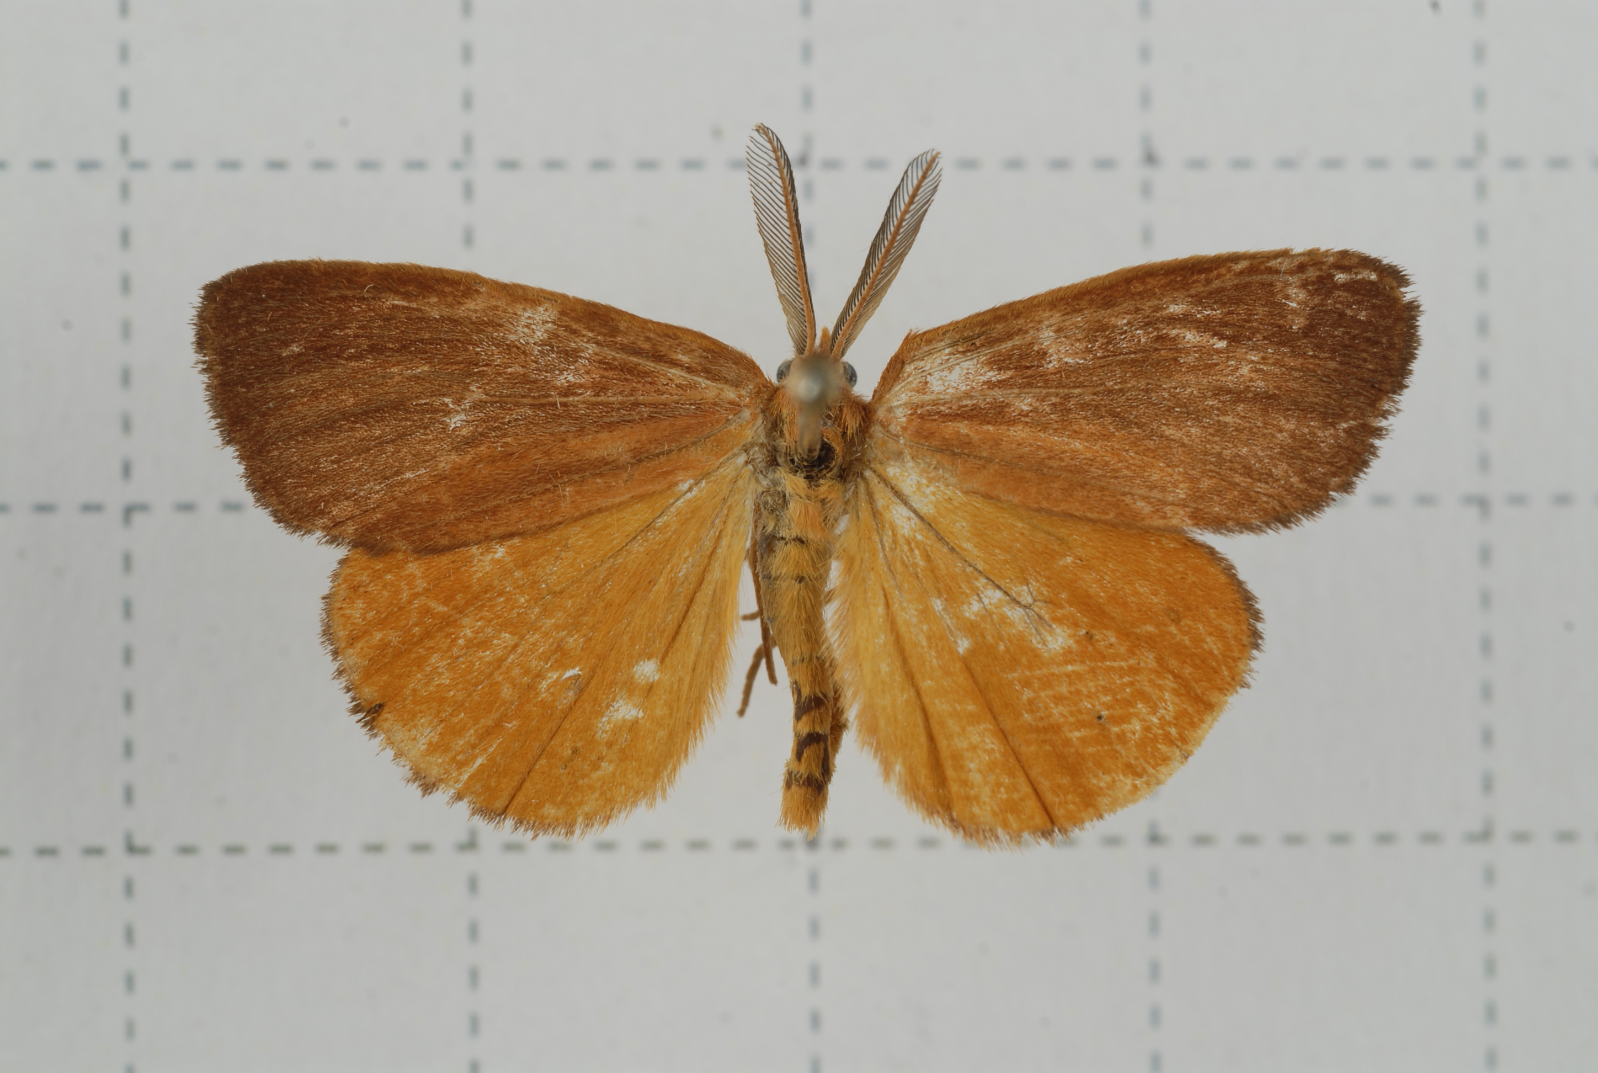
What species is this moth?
Pantana substrigosa
